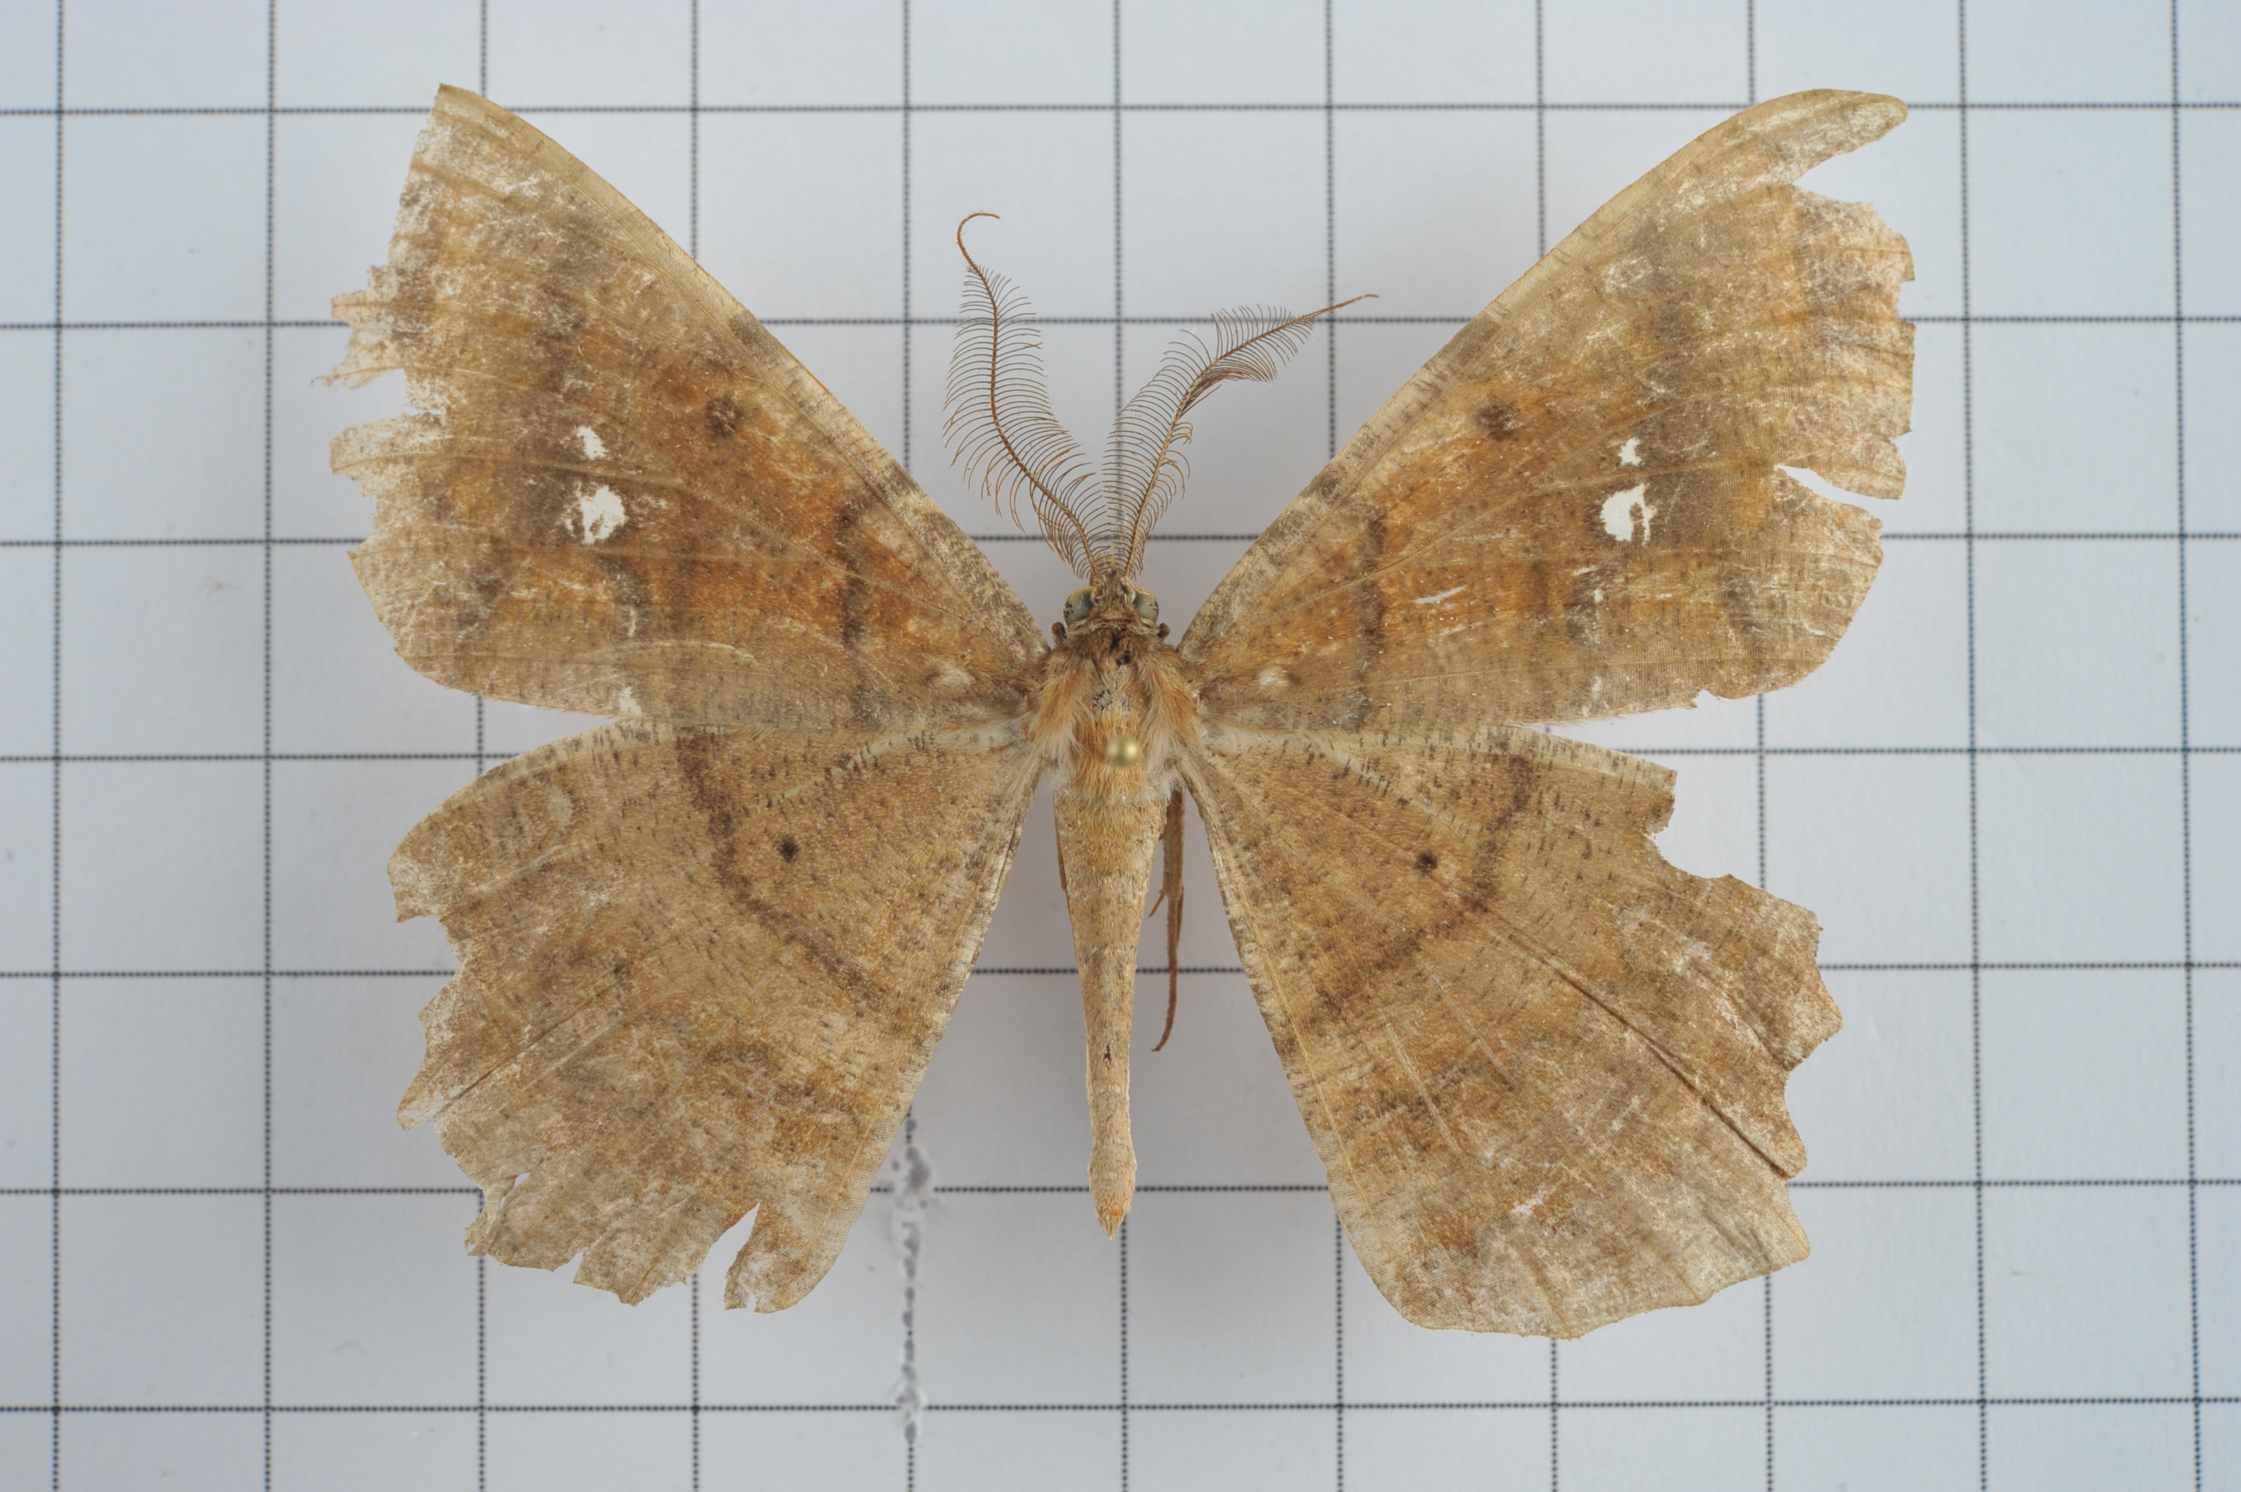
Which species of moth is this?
Amblychia angeronaria
